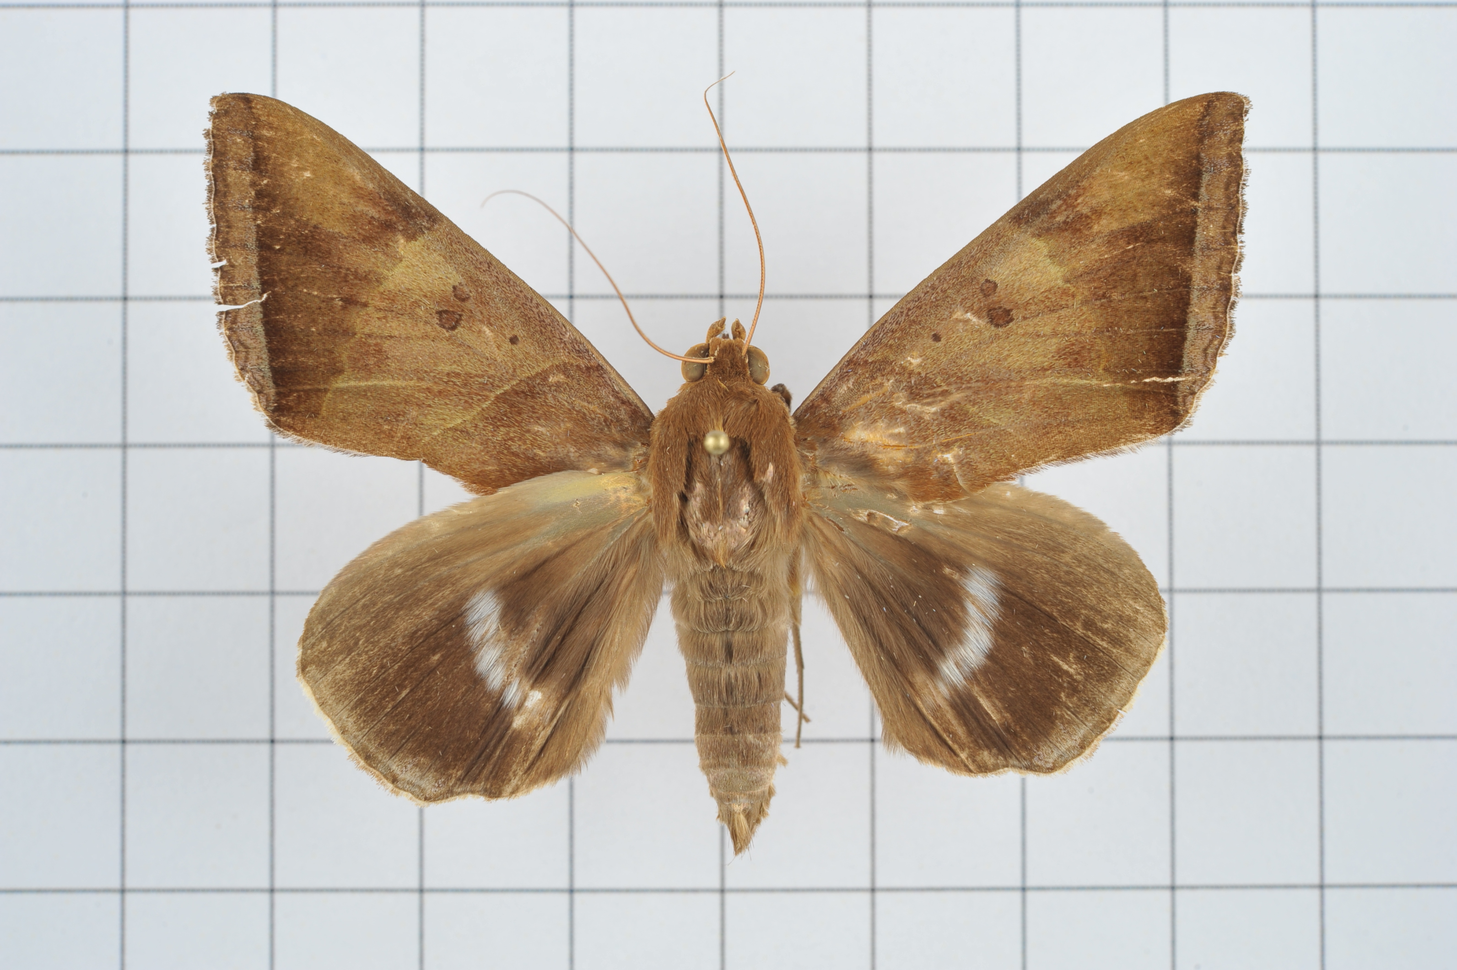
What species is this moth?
Artena dotata
